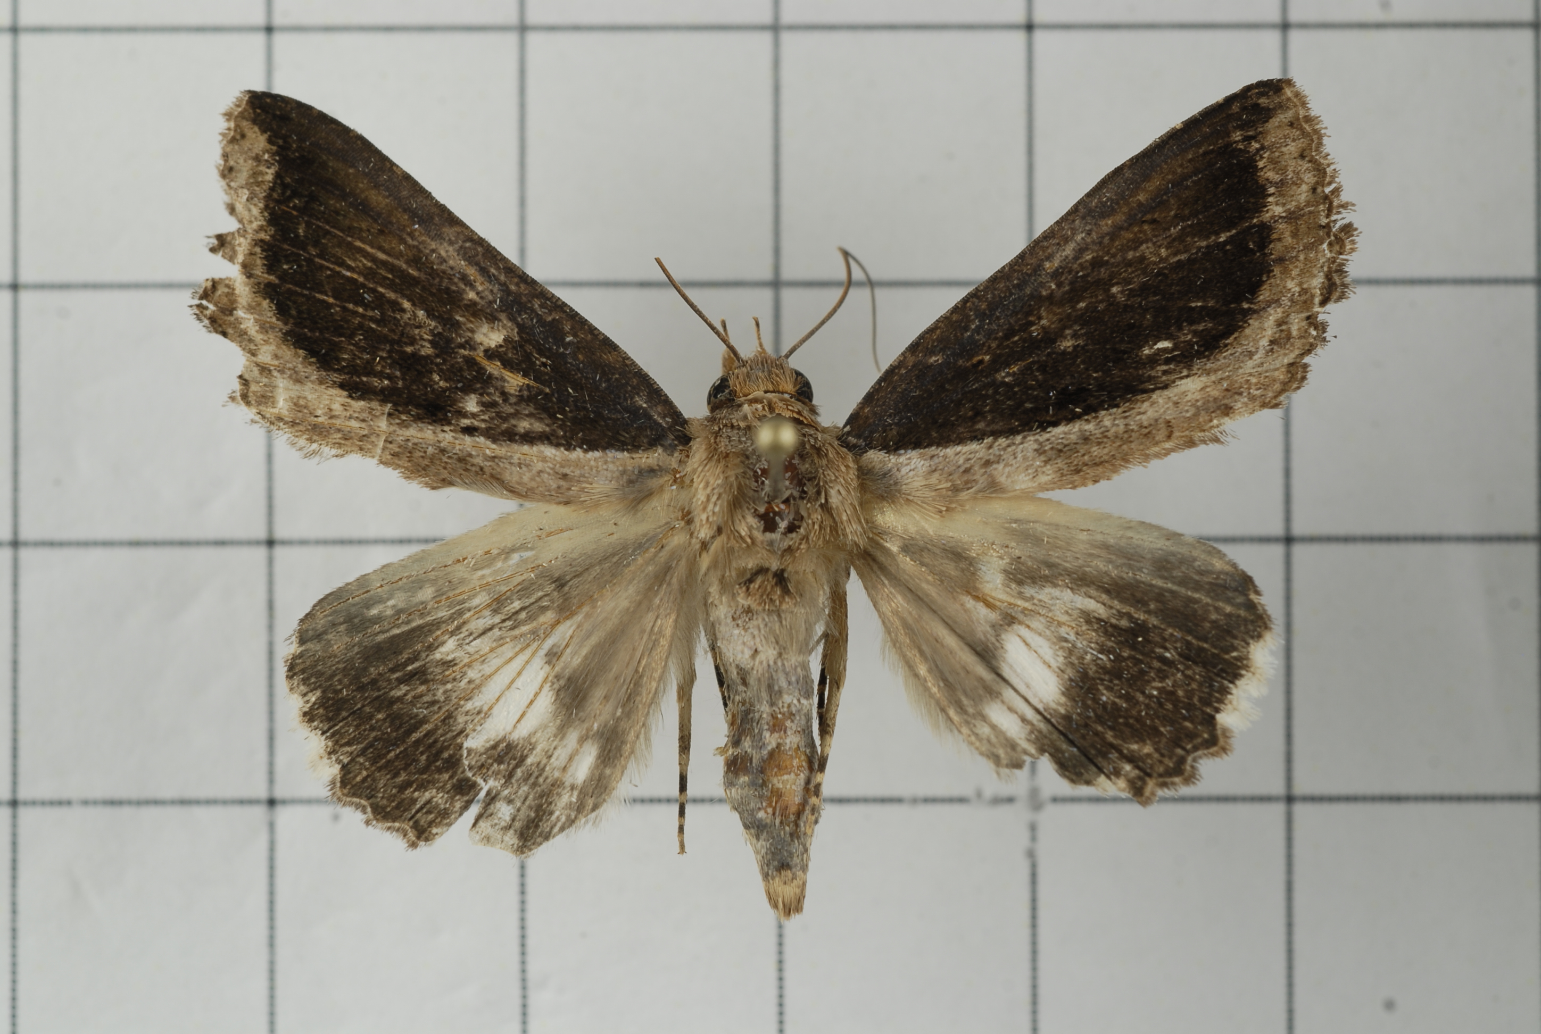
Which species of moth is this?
Ercheia cyllaria
